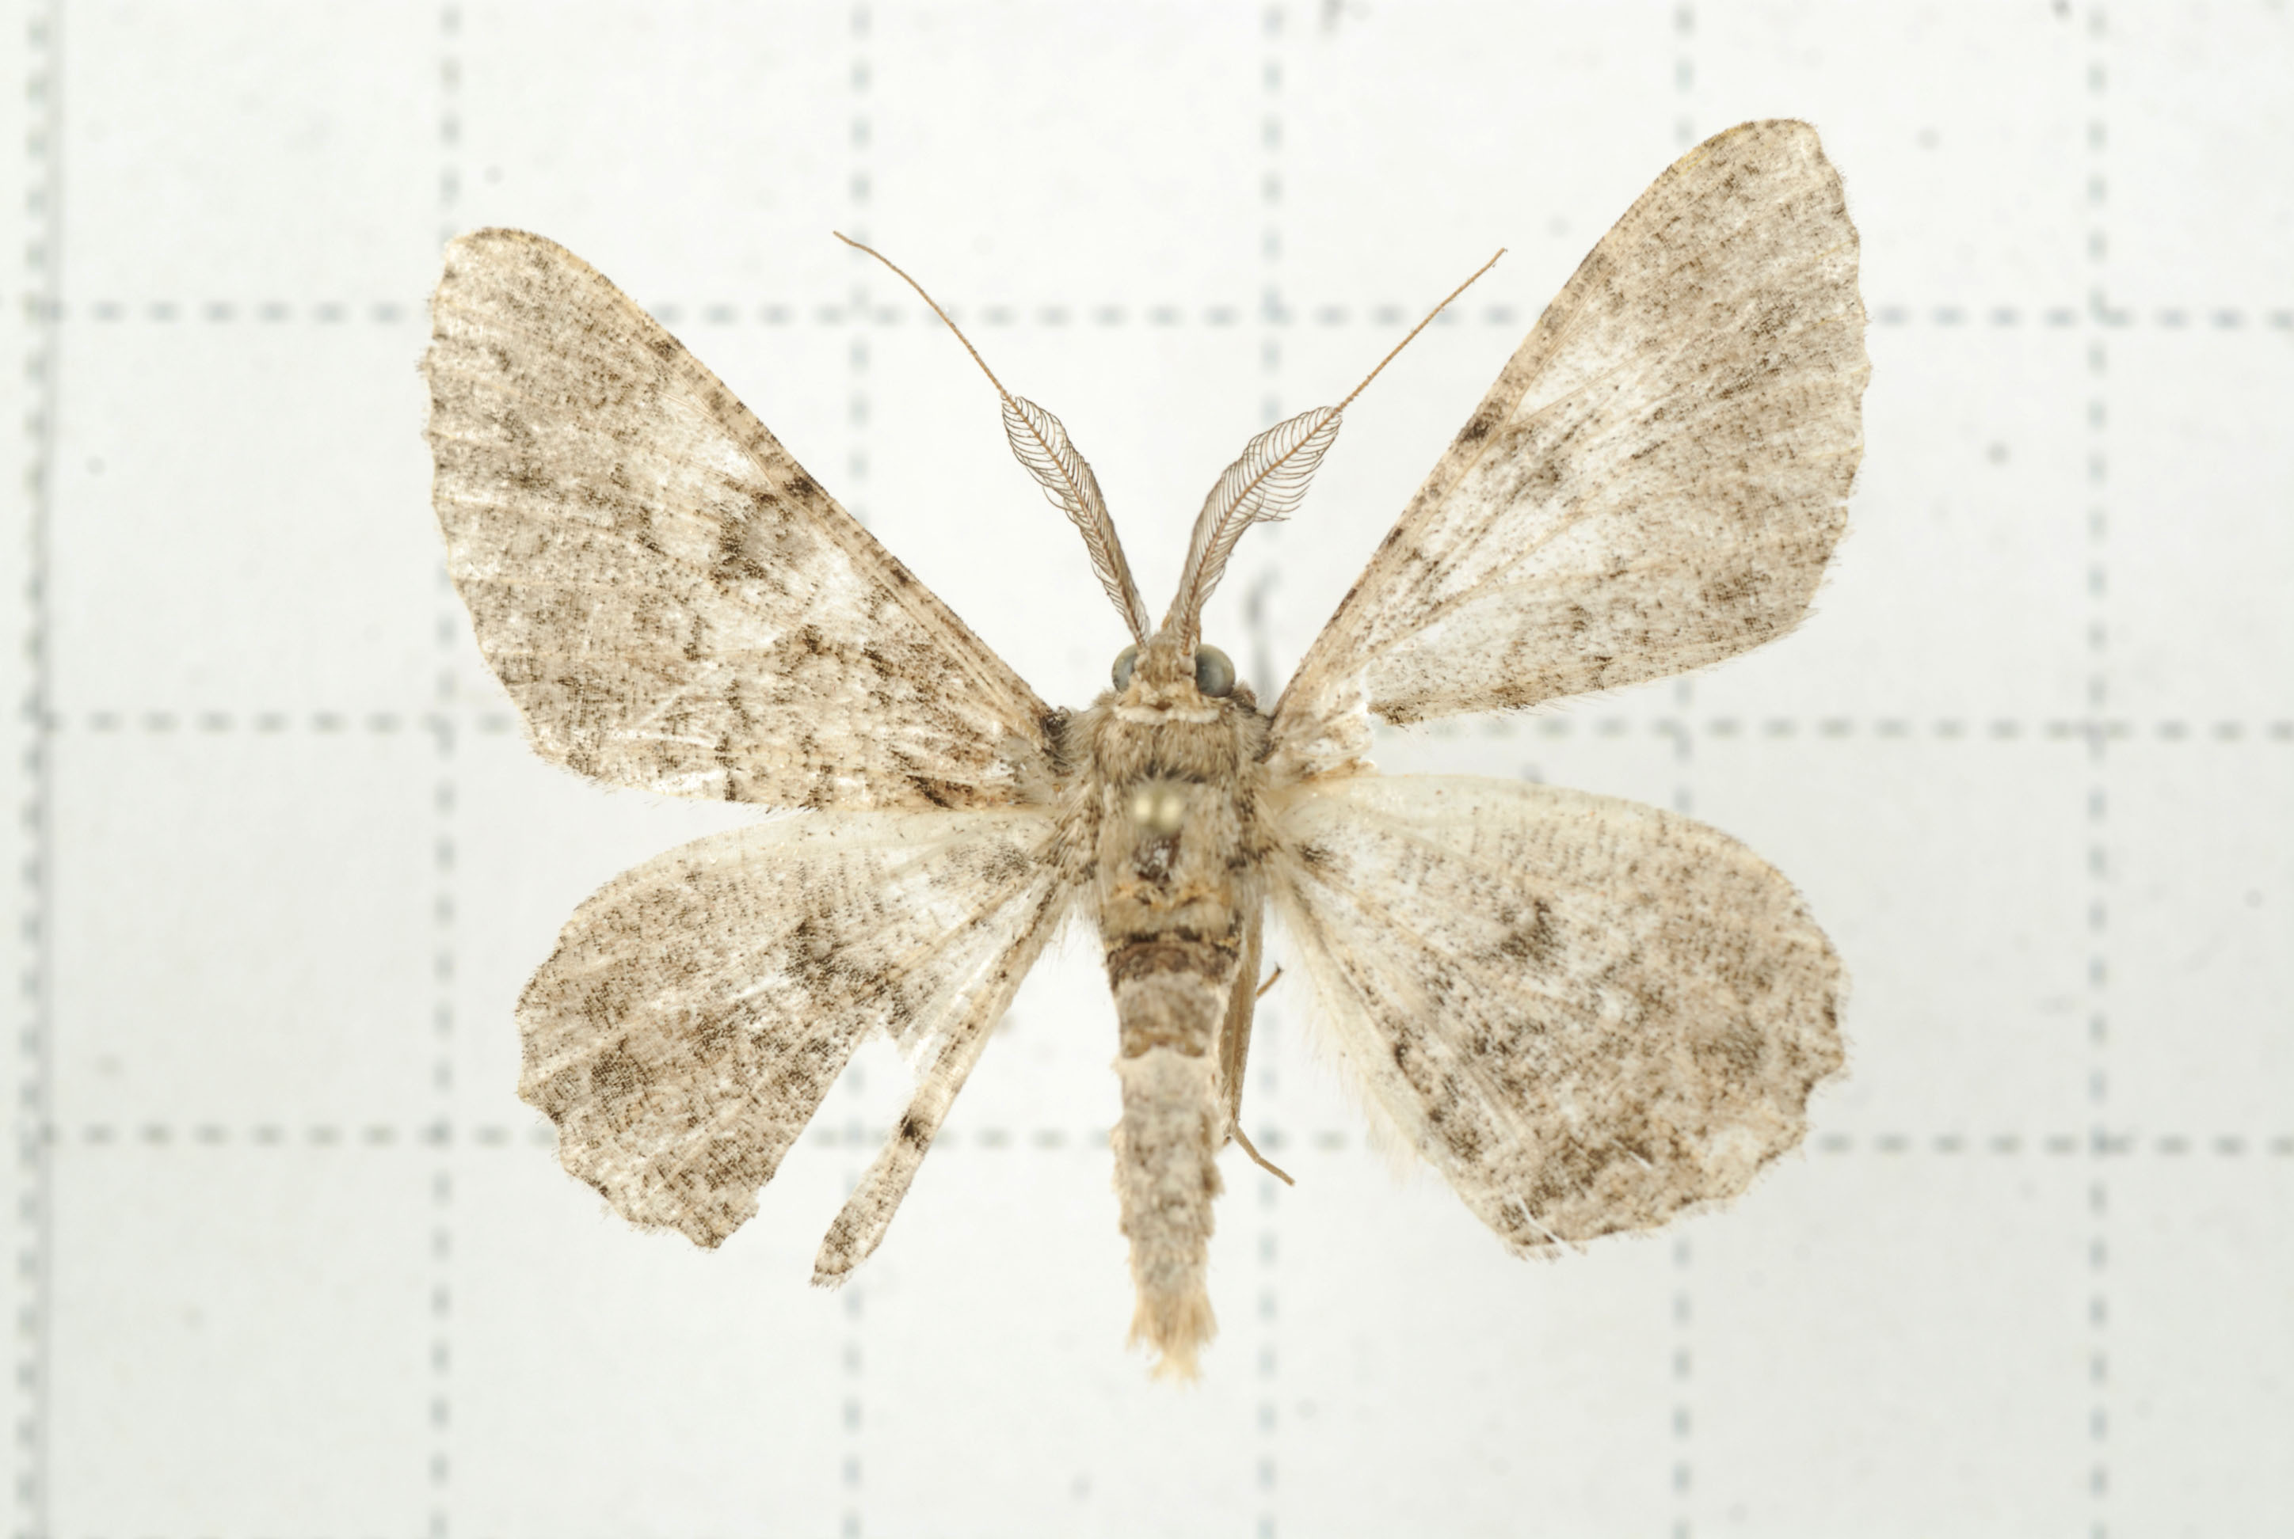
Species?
Cleora repulsaria repulsaria
